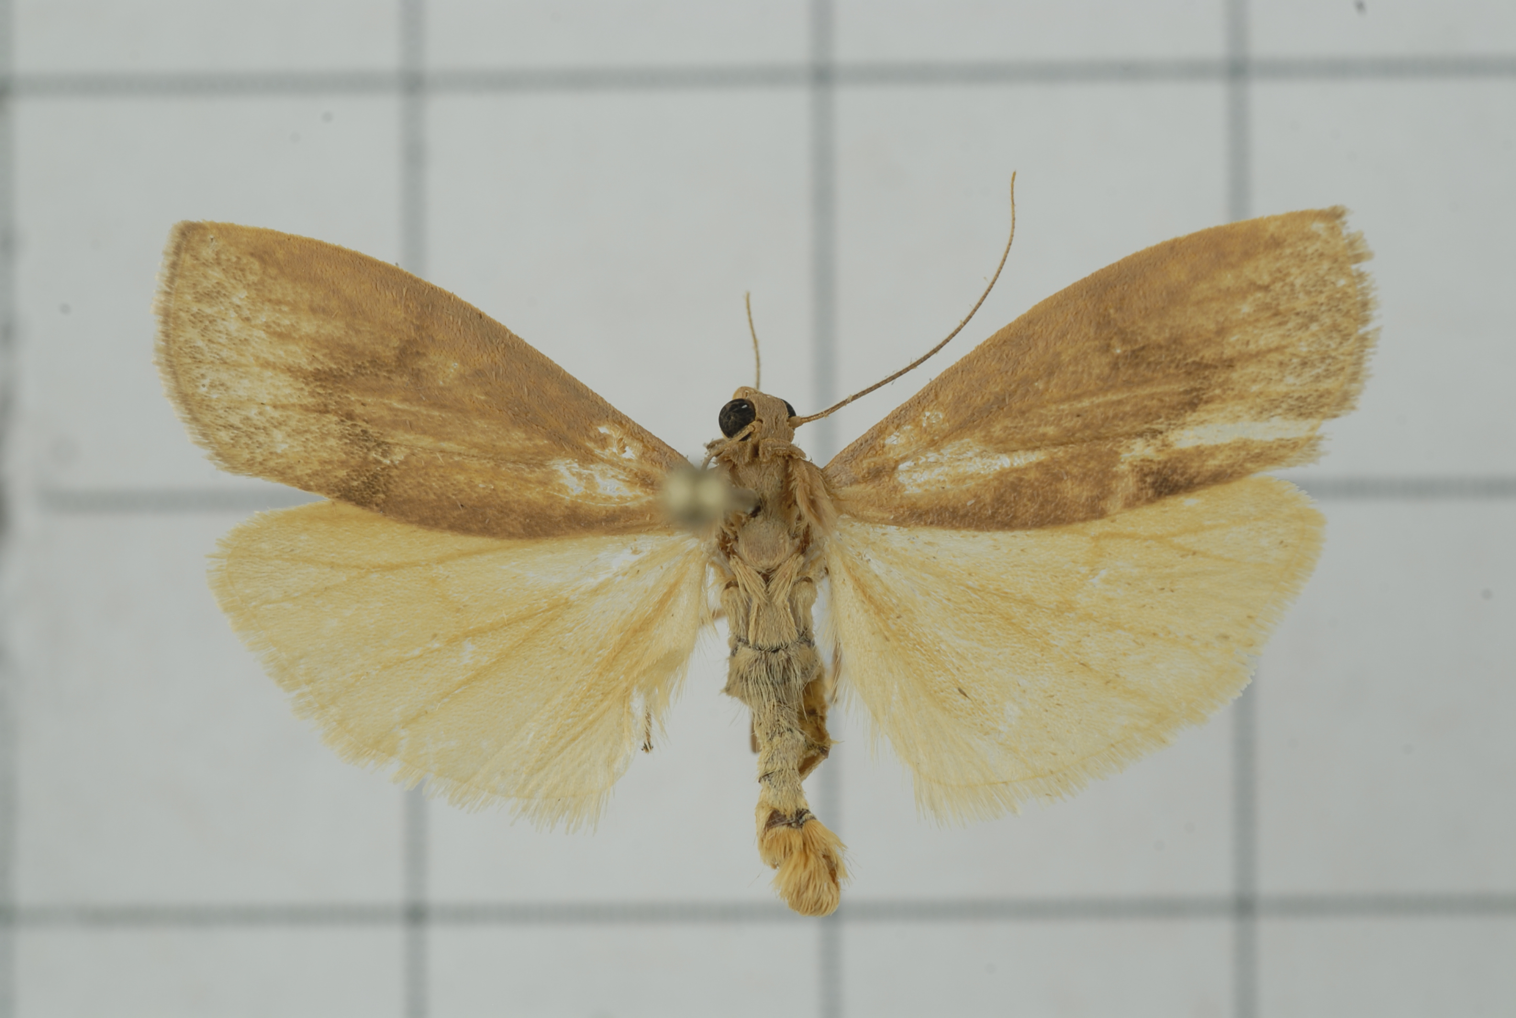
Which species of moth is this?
Teuloma tainebula
